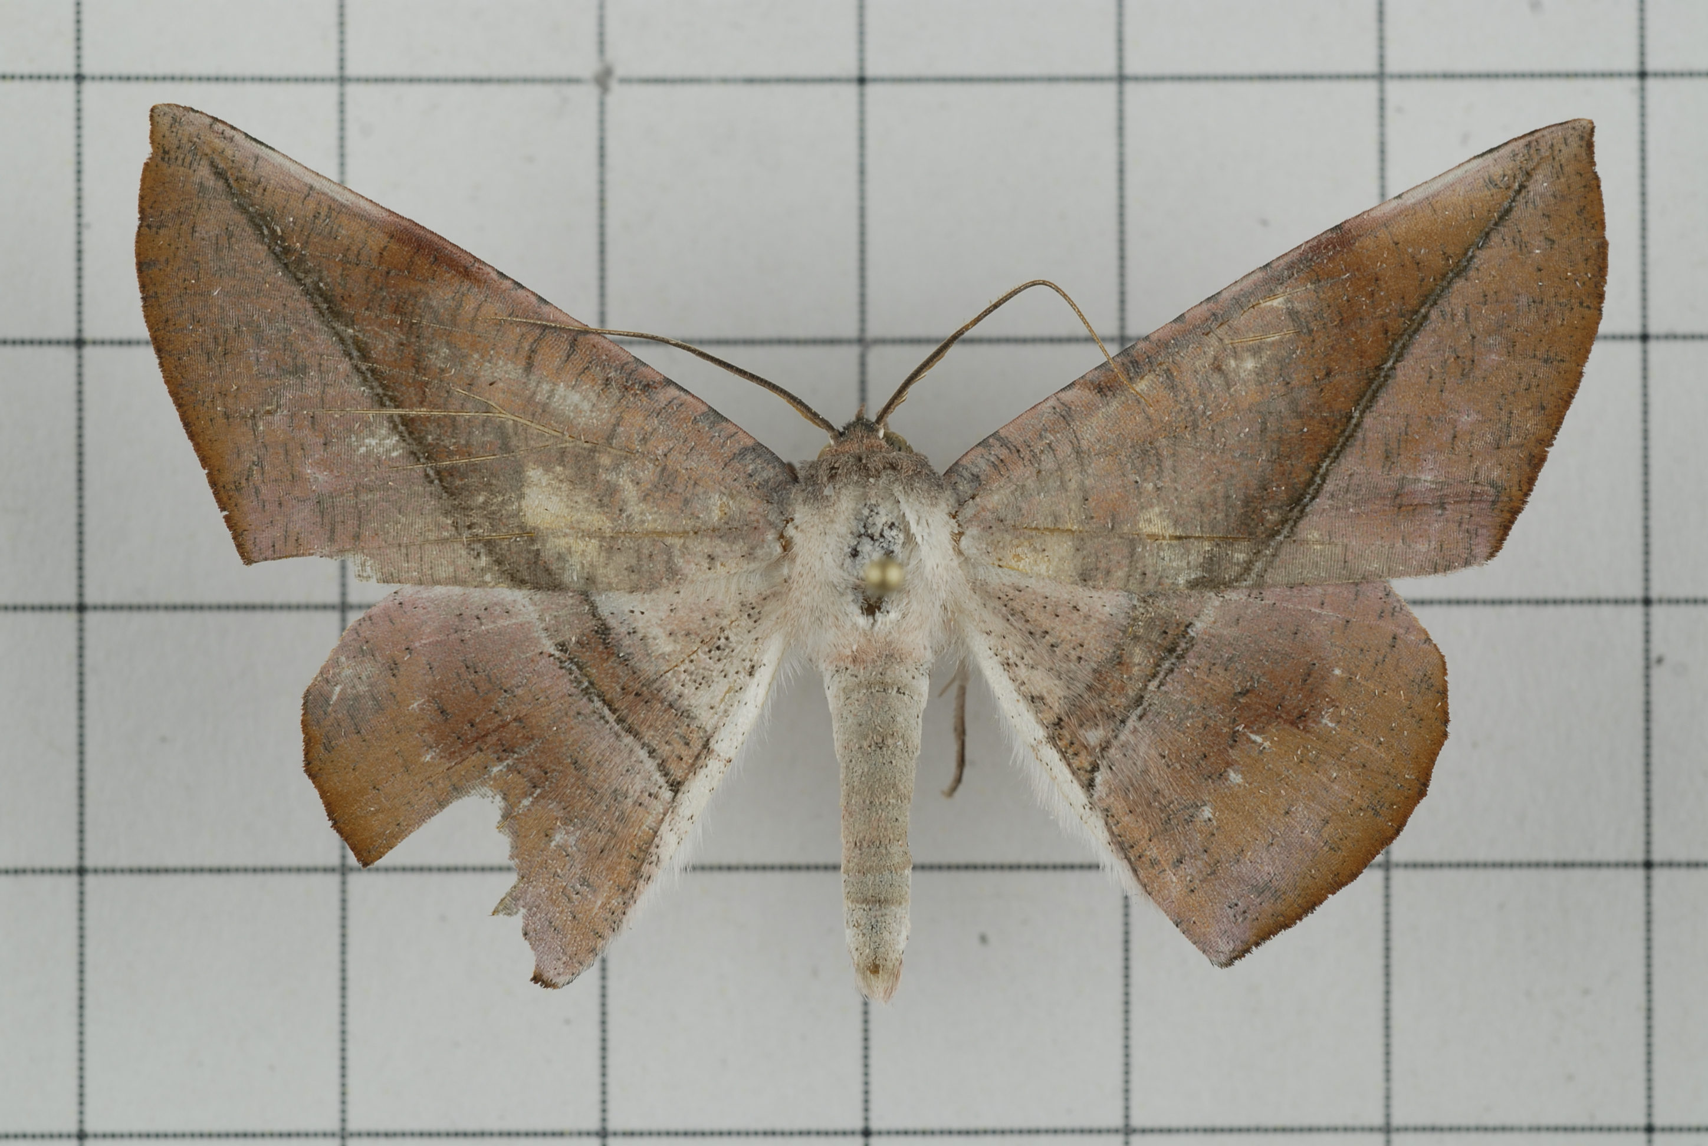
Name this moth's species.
Sarcinodes yayeyamana
